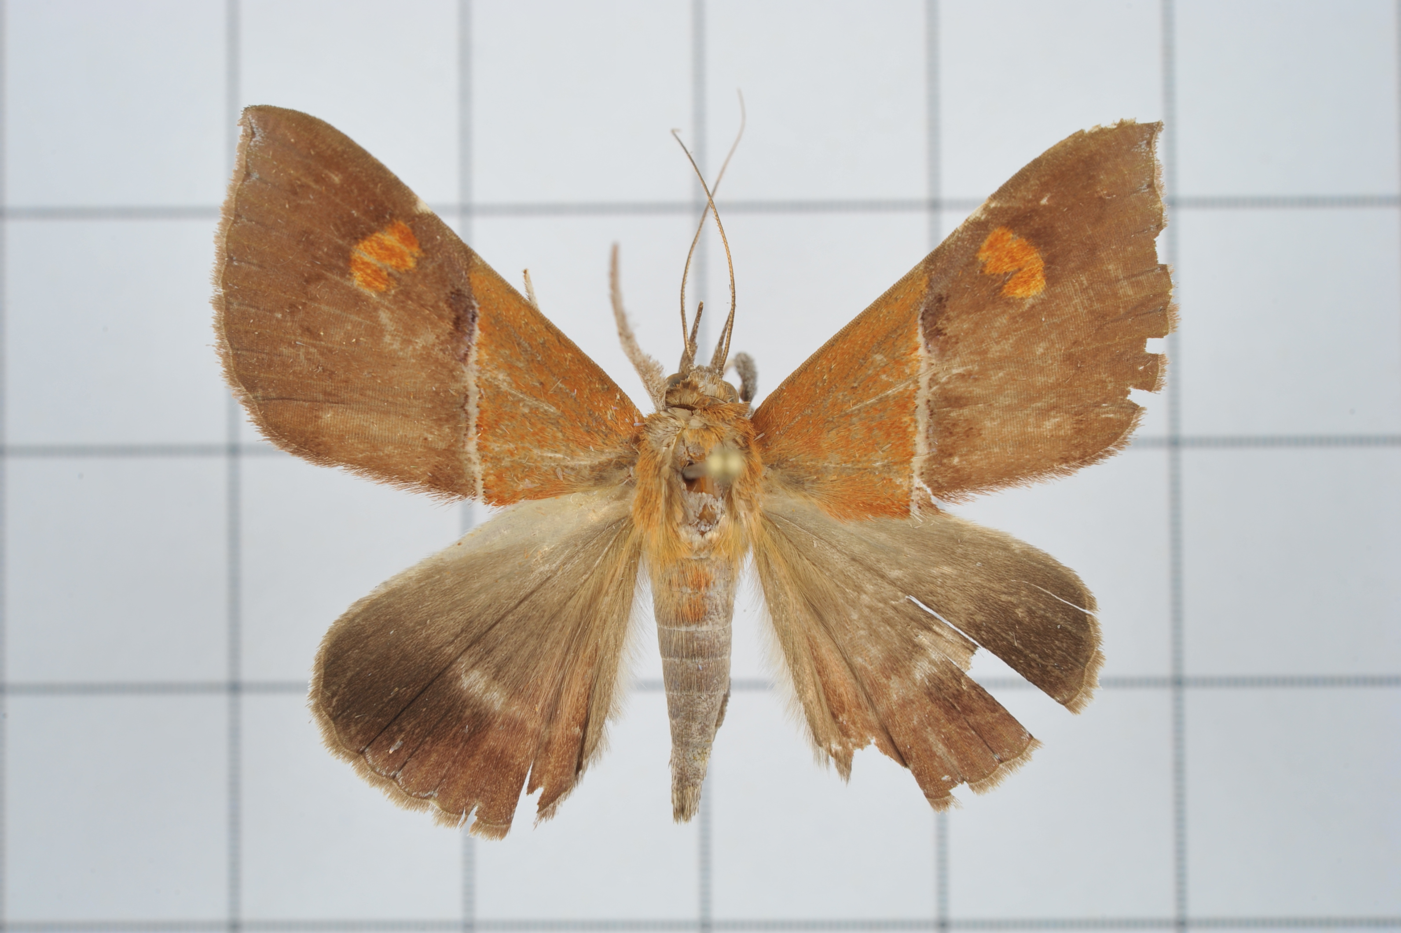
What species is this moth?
Sympis rufibasis
